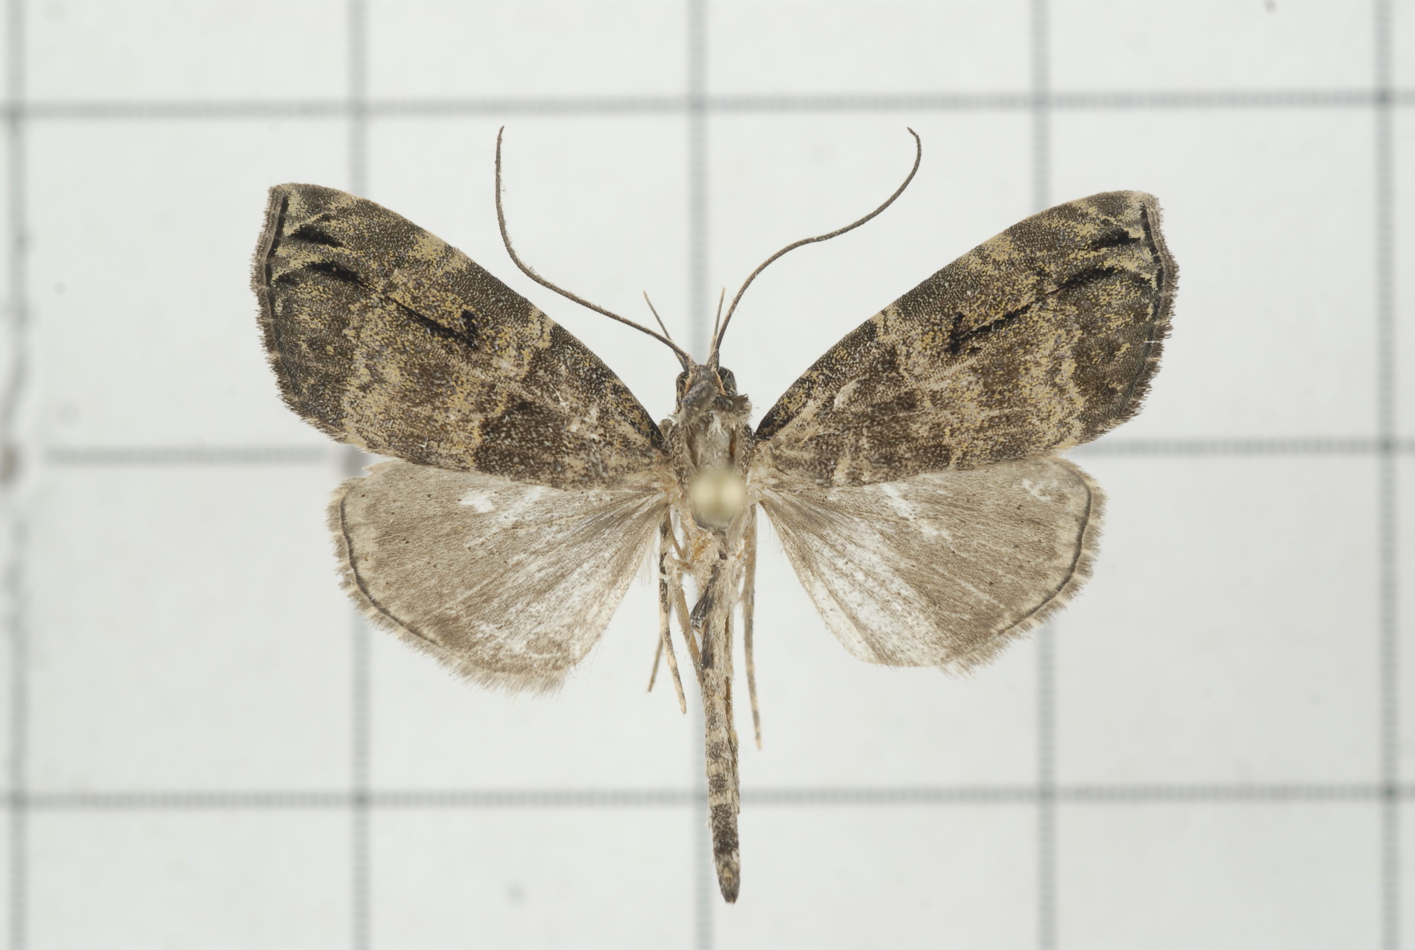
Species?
Labanda semipars
